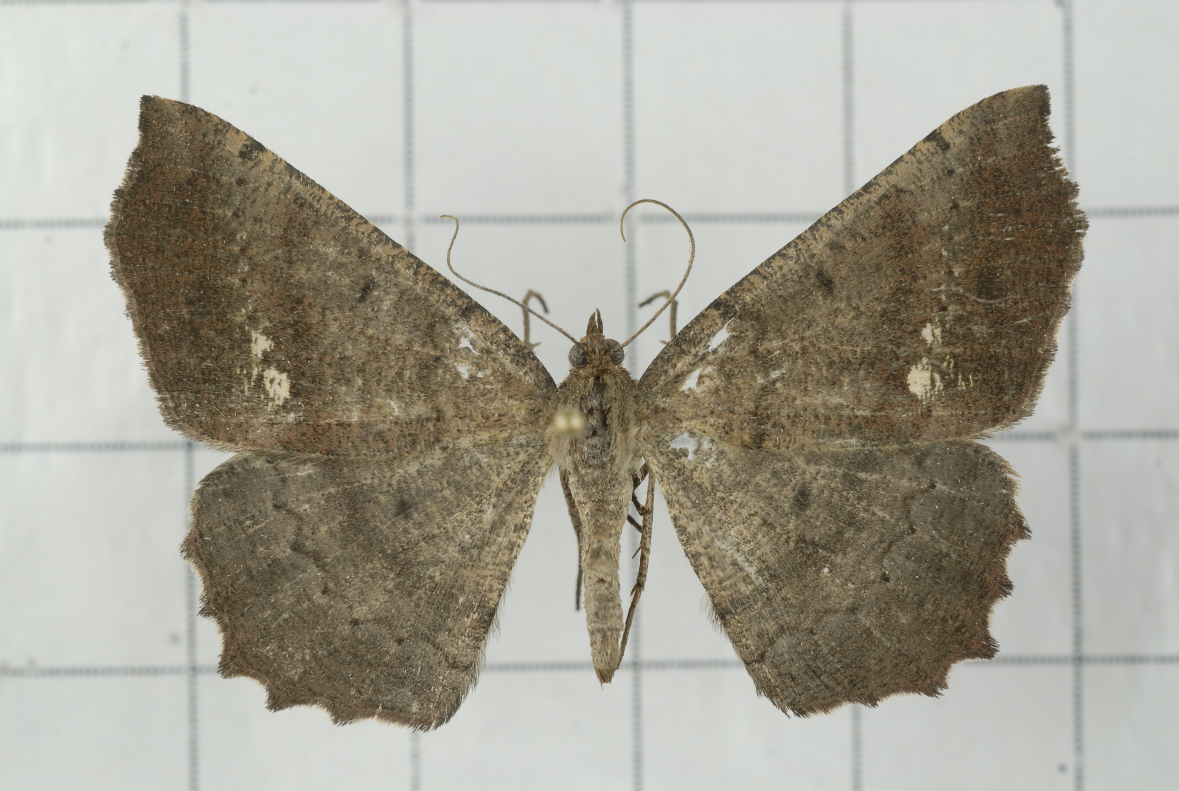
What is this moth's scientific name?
Xerodes contiguaria
